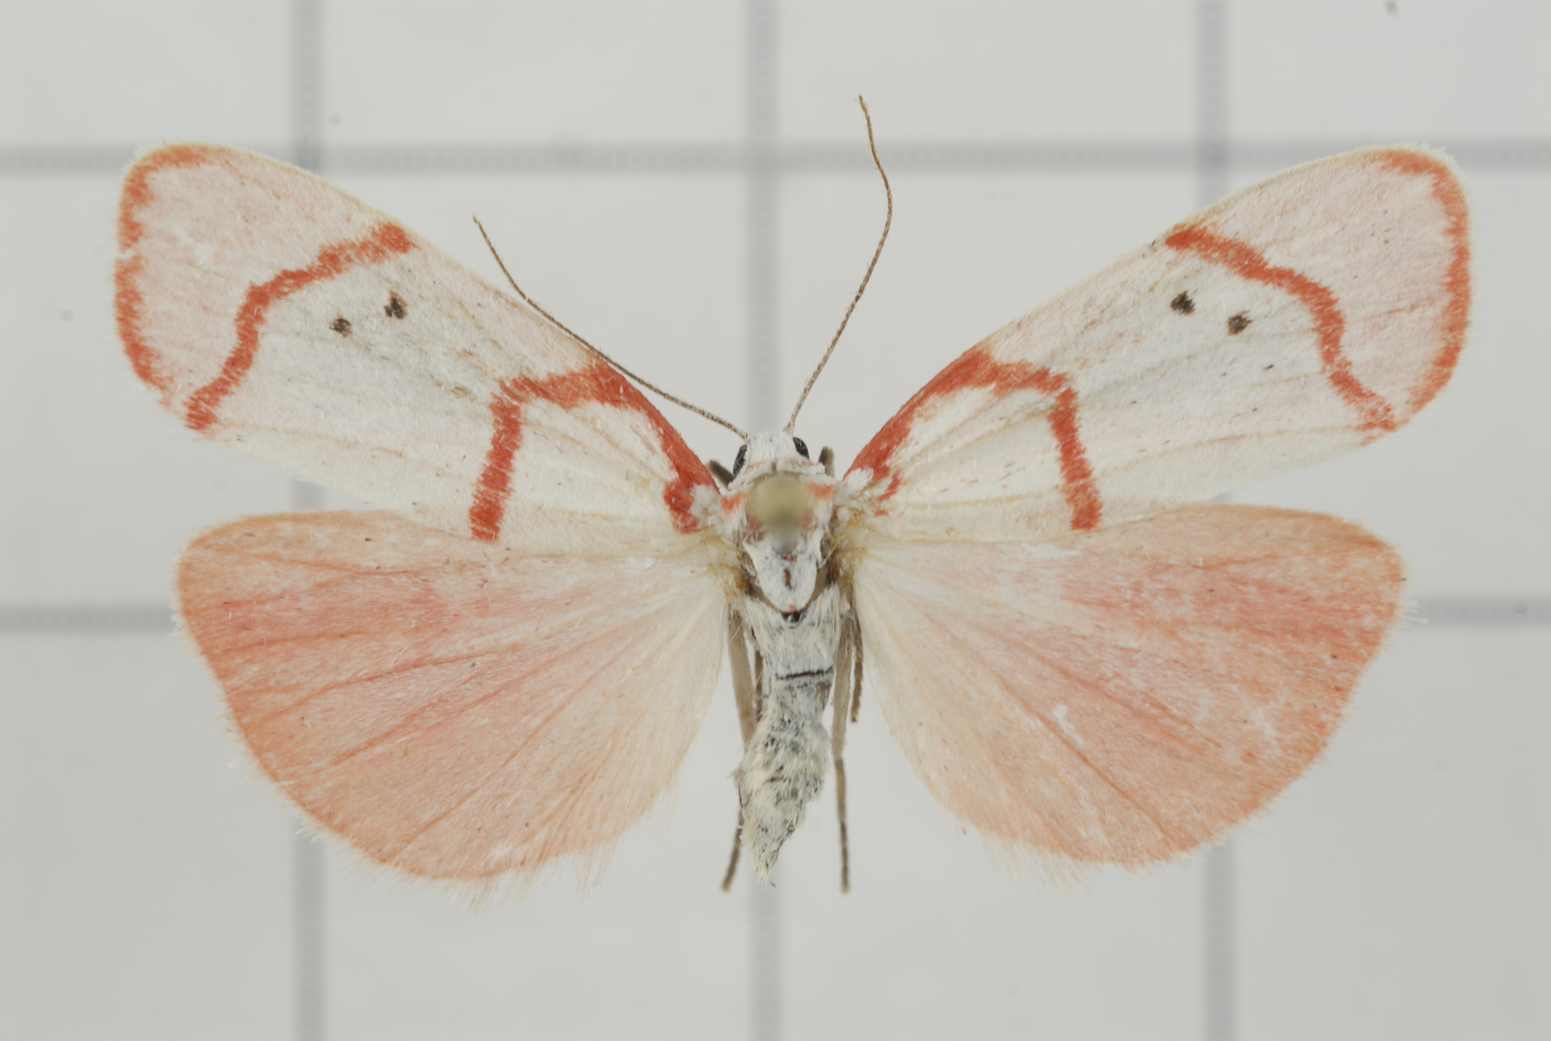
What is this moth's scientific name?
Cyana sanguinea
